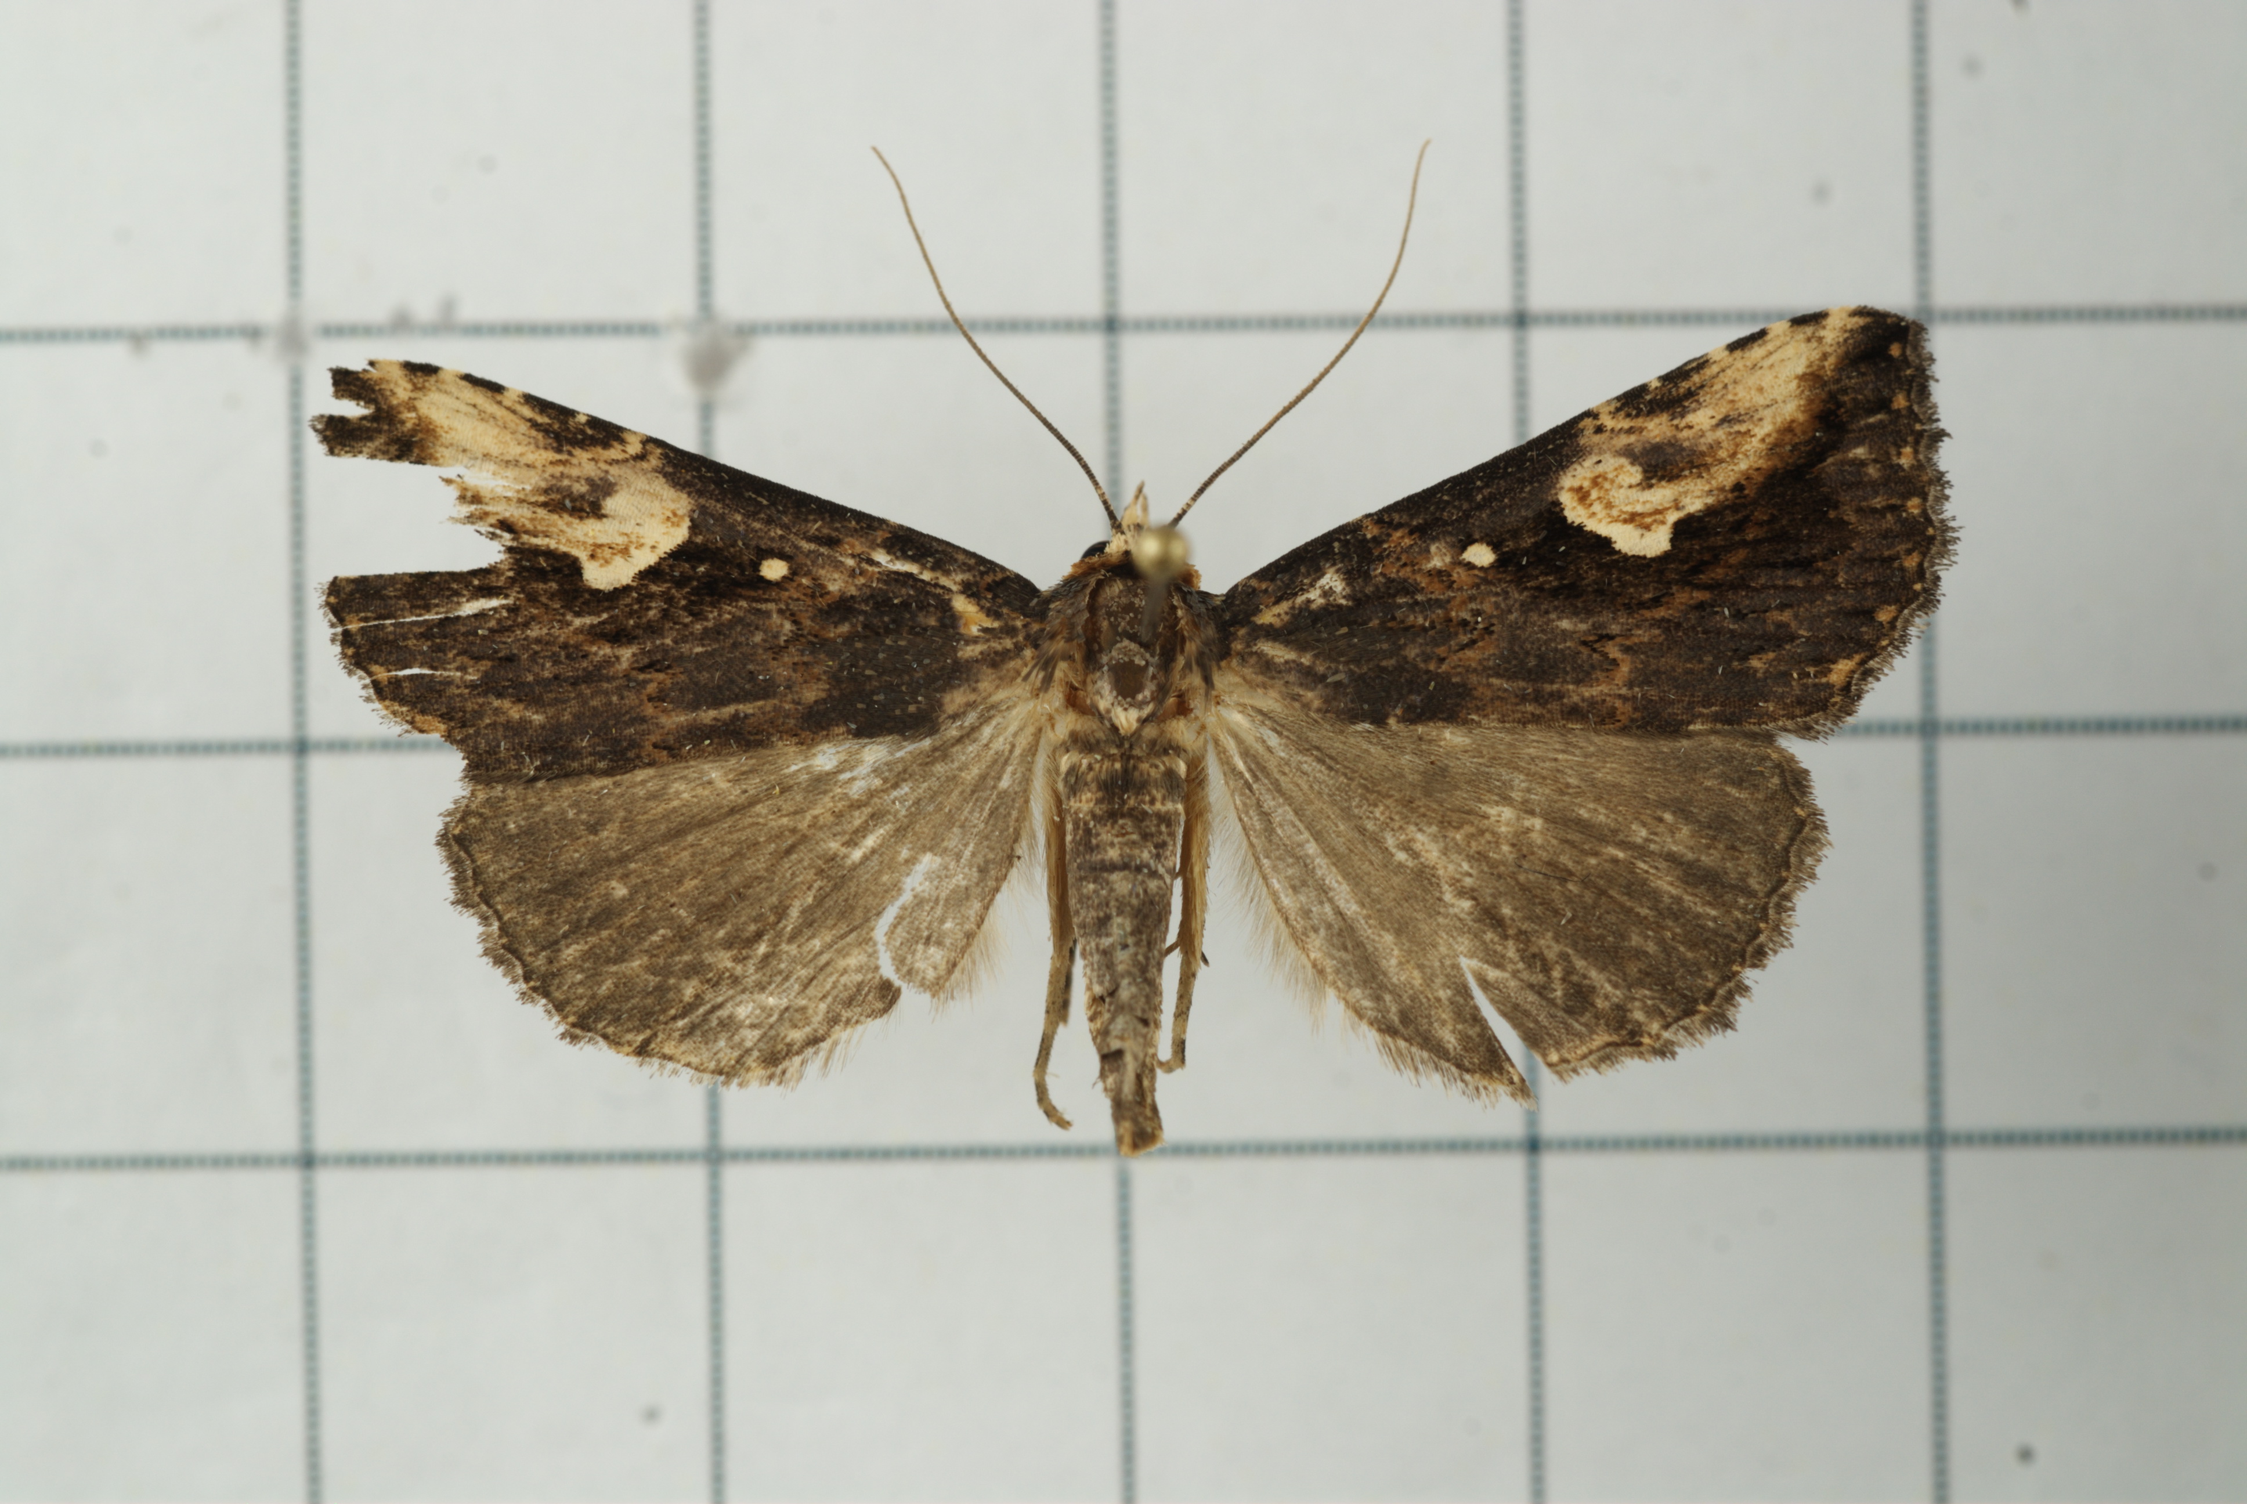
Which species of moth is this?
Pseudosphetta moorei
